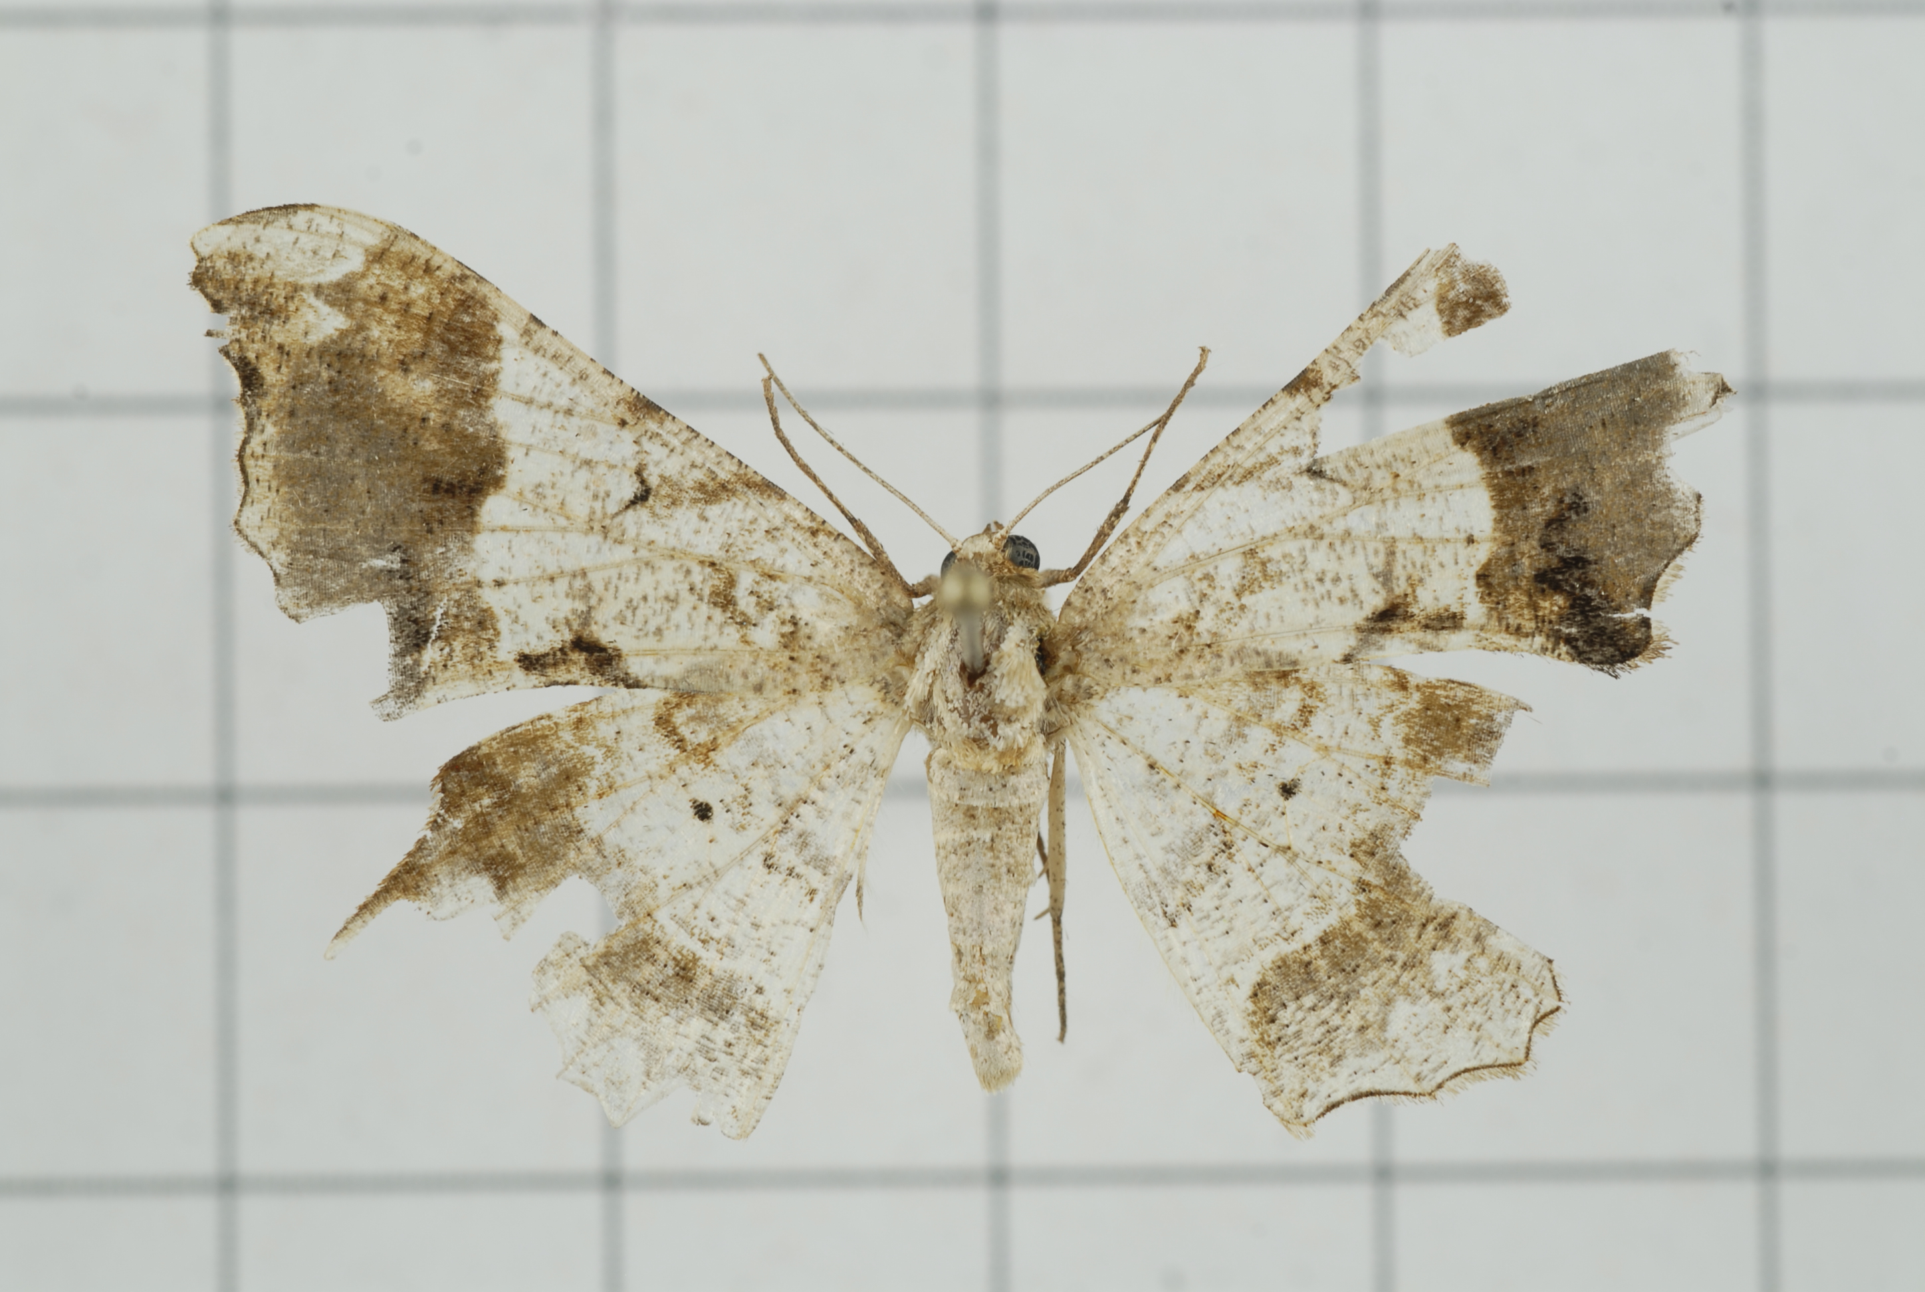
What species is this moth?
Krananda oliveomarginata
